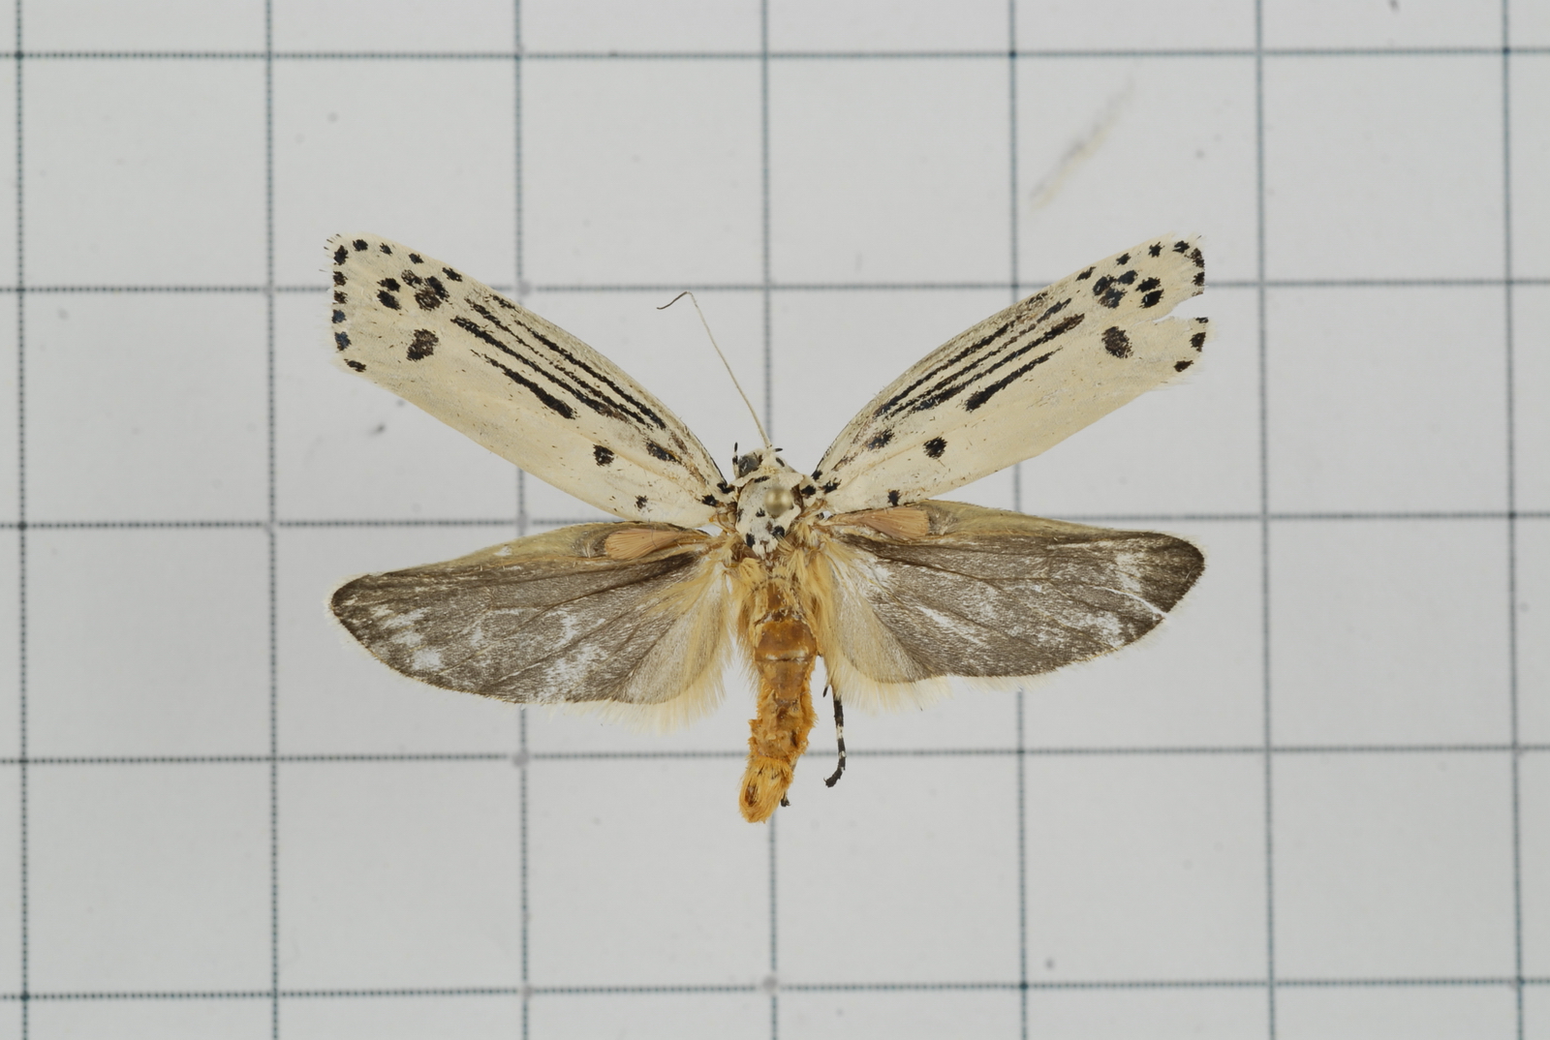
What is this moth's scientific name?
Ethmia lineatonotella
